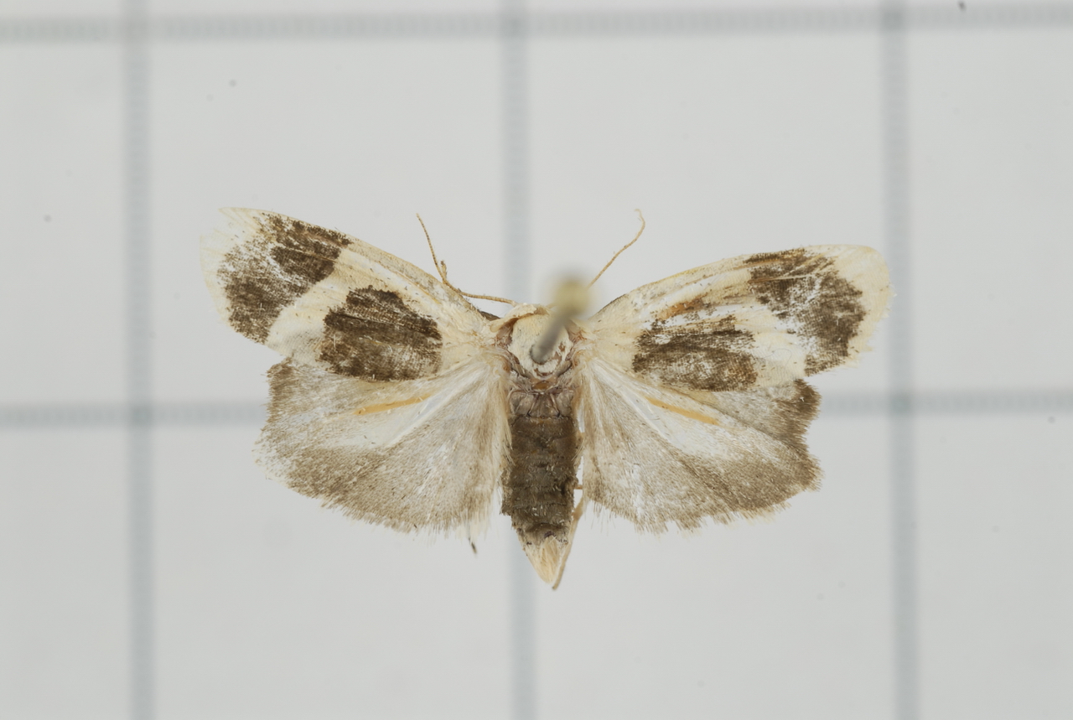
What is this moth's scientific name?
Garudinia taioana
